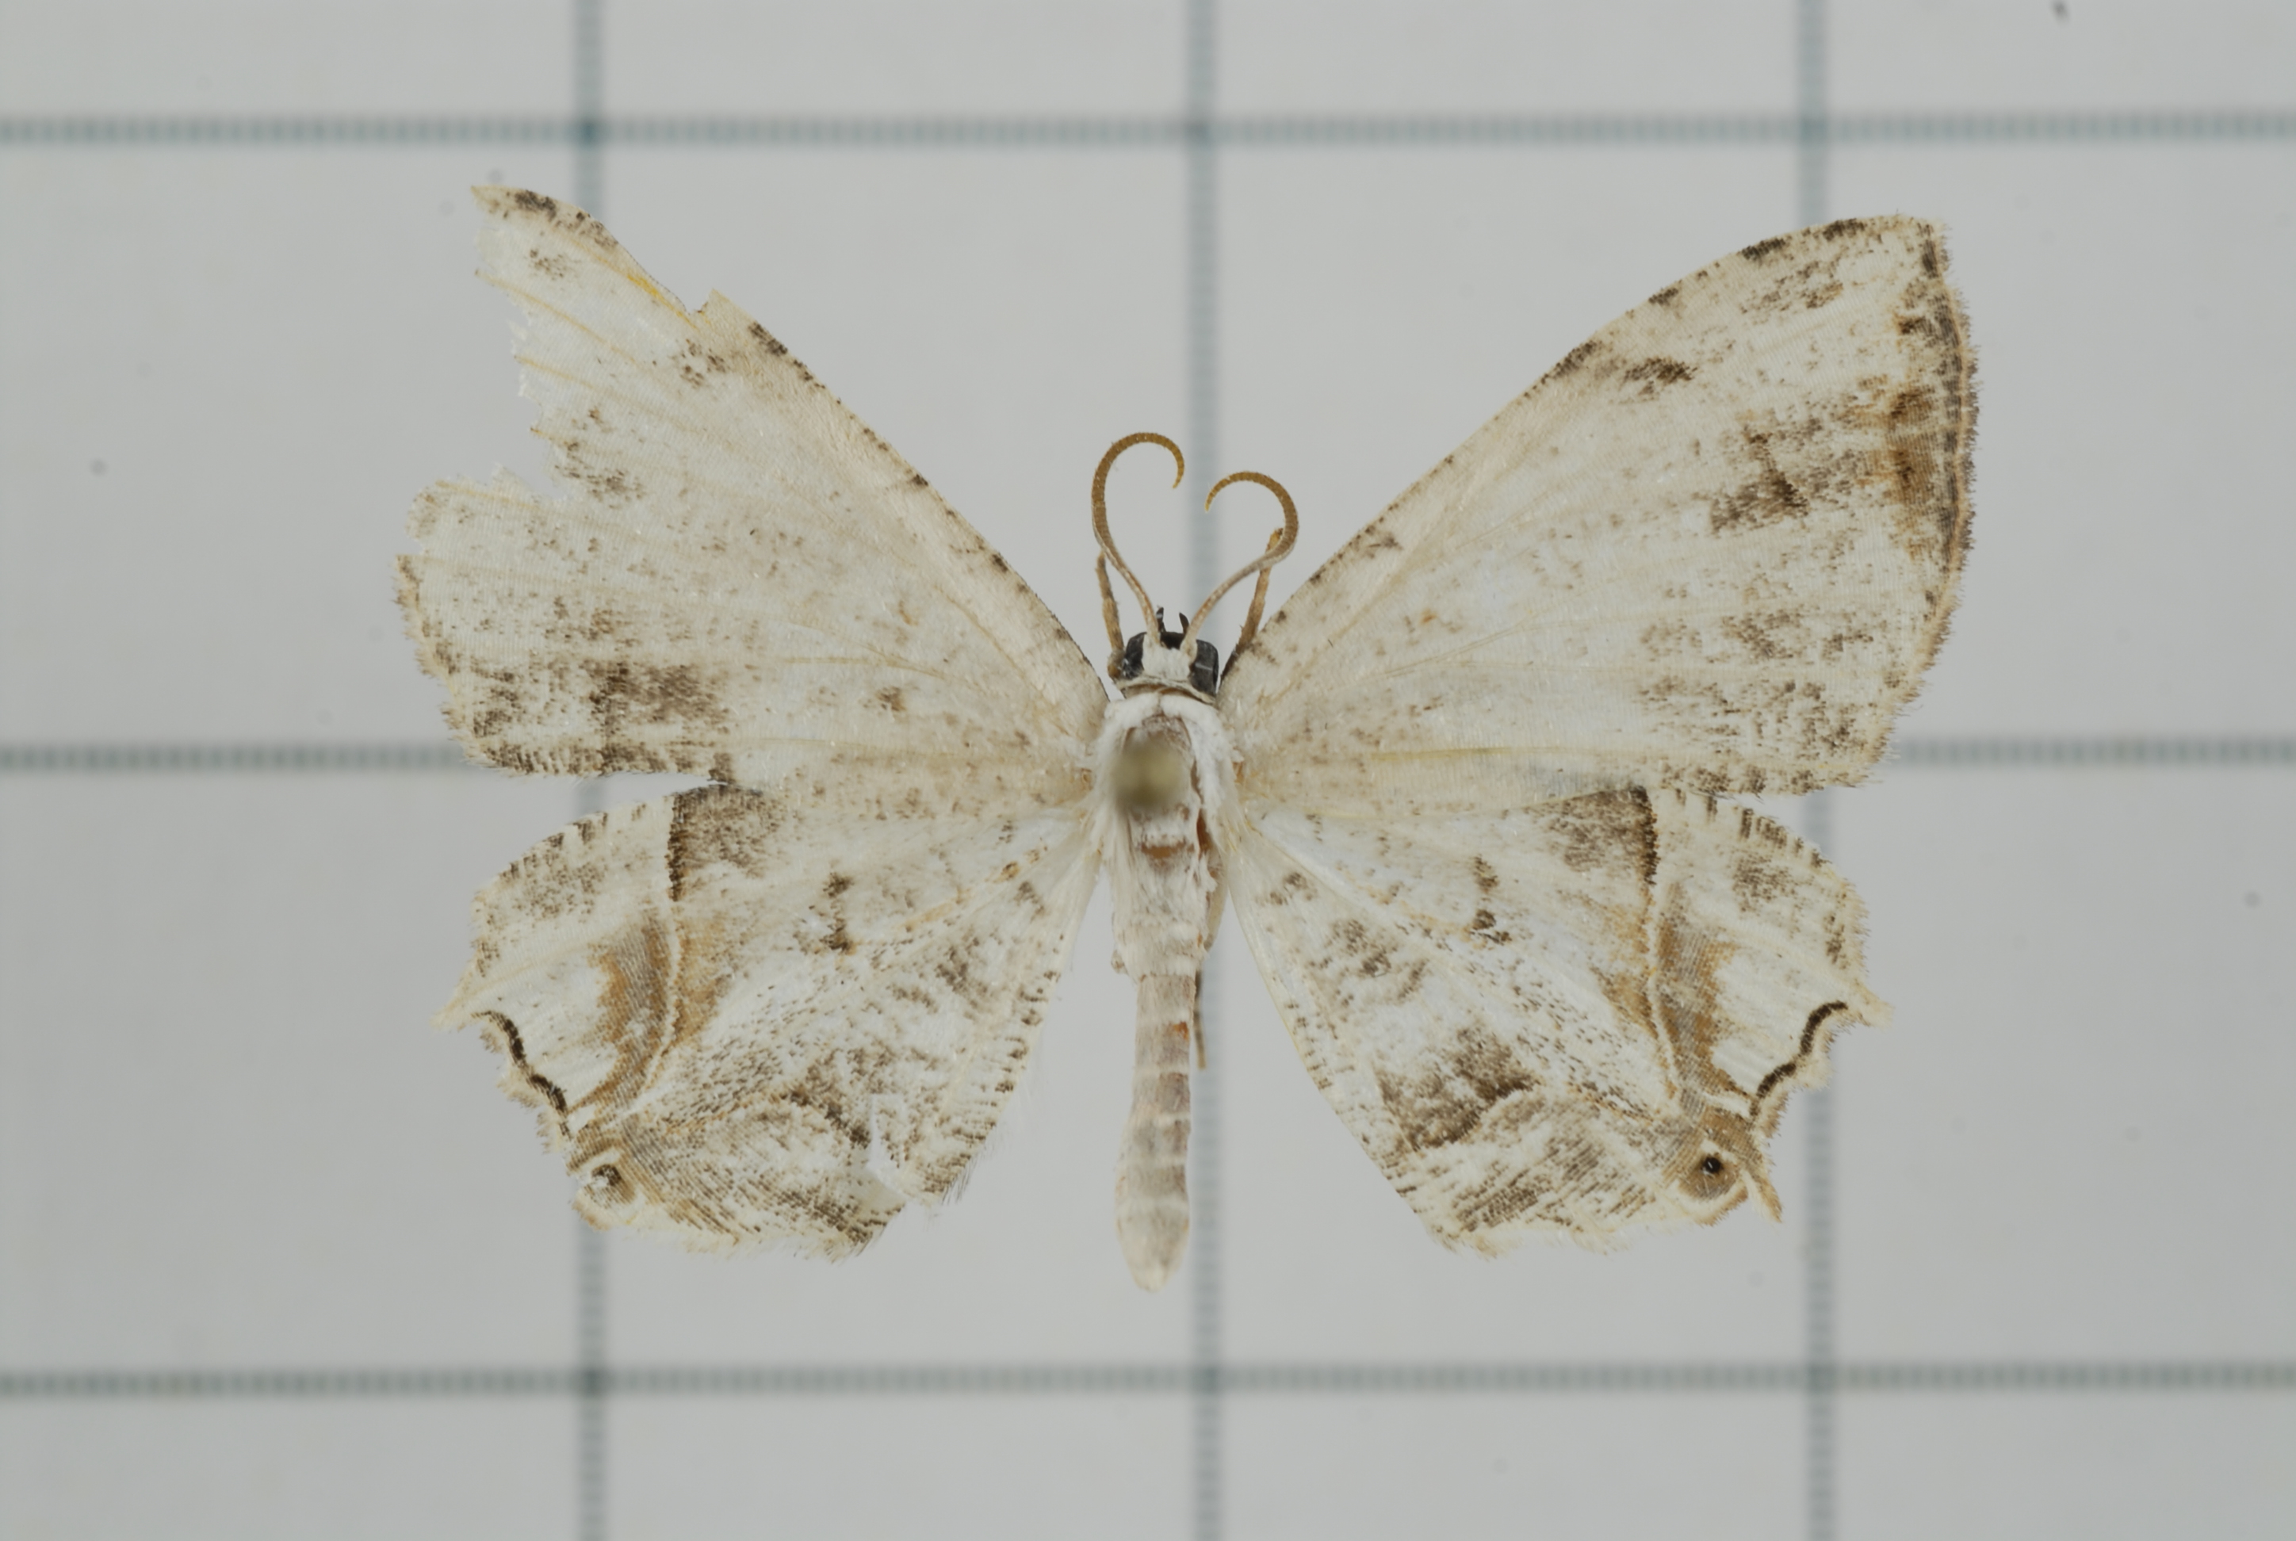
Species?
Dysaethria cretacea
